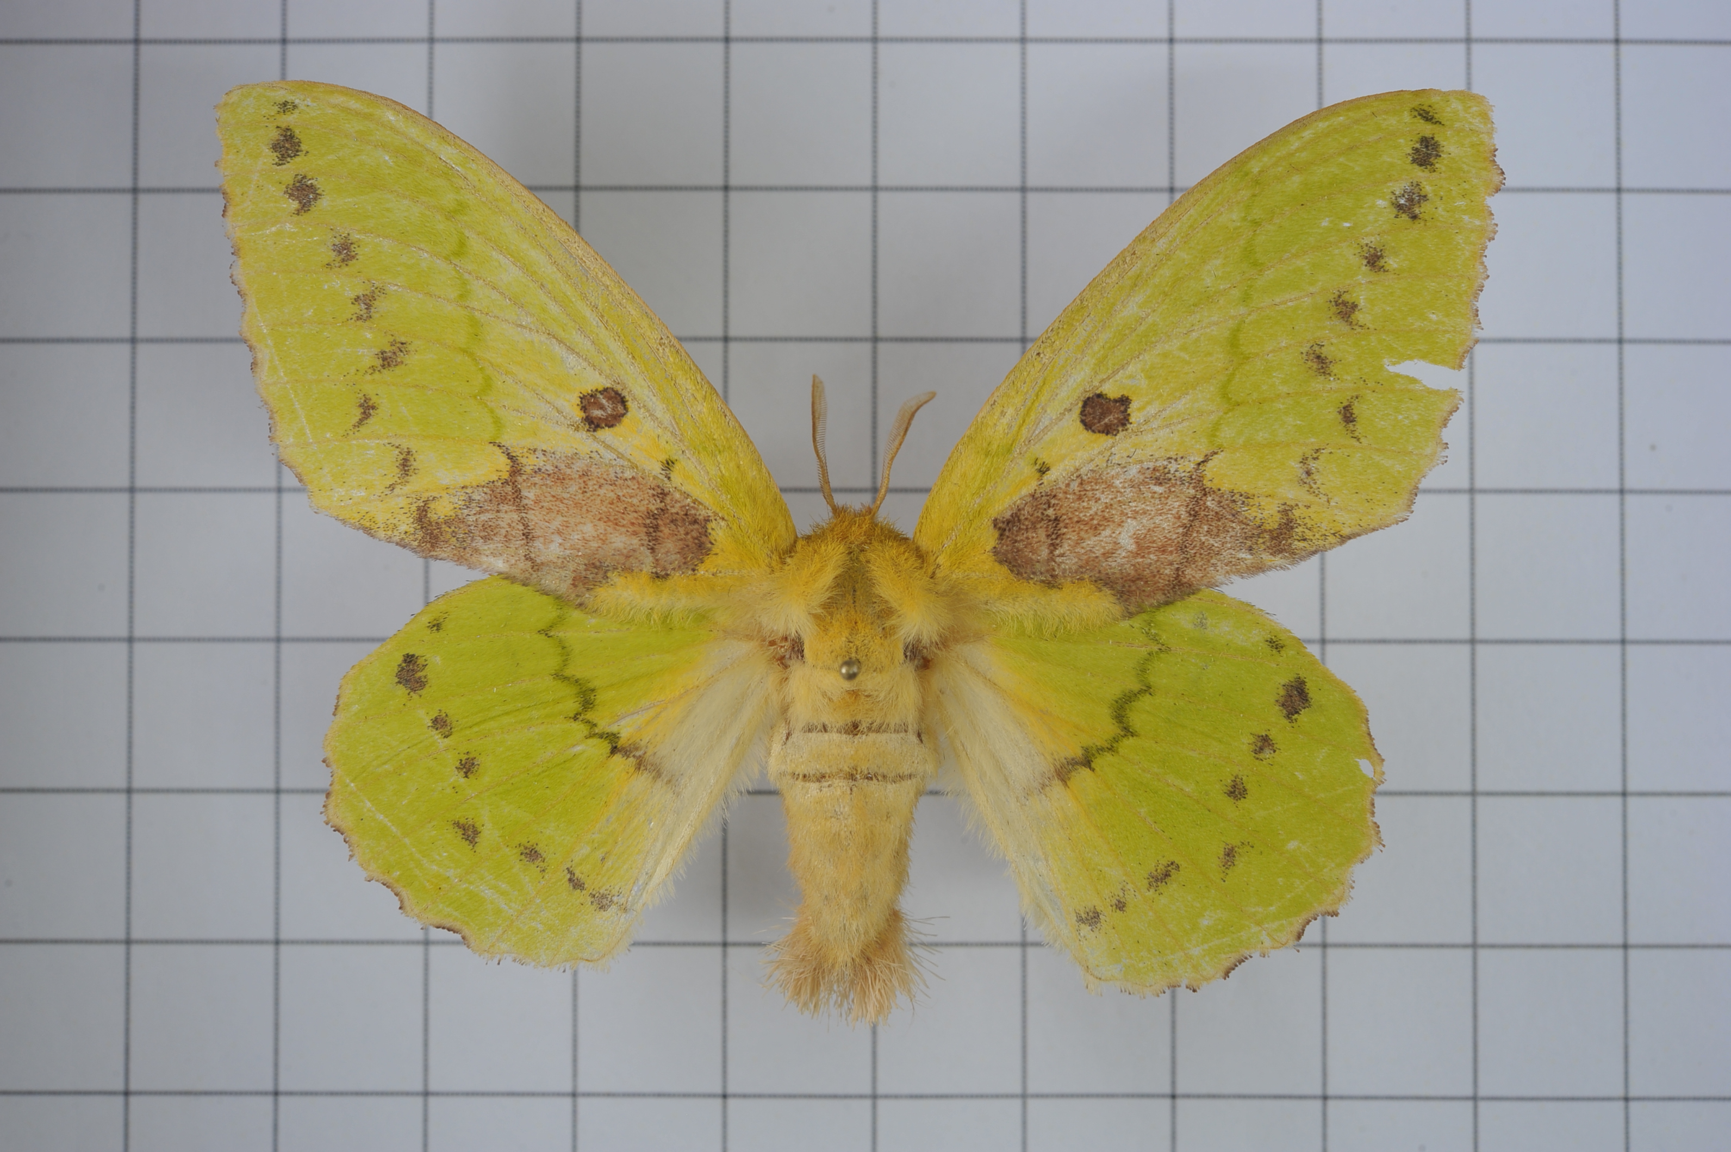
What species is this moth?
Trabala vishnou guttata
